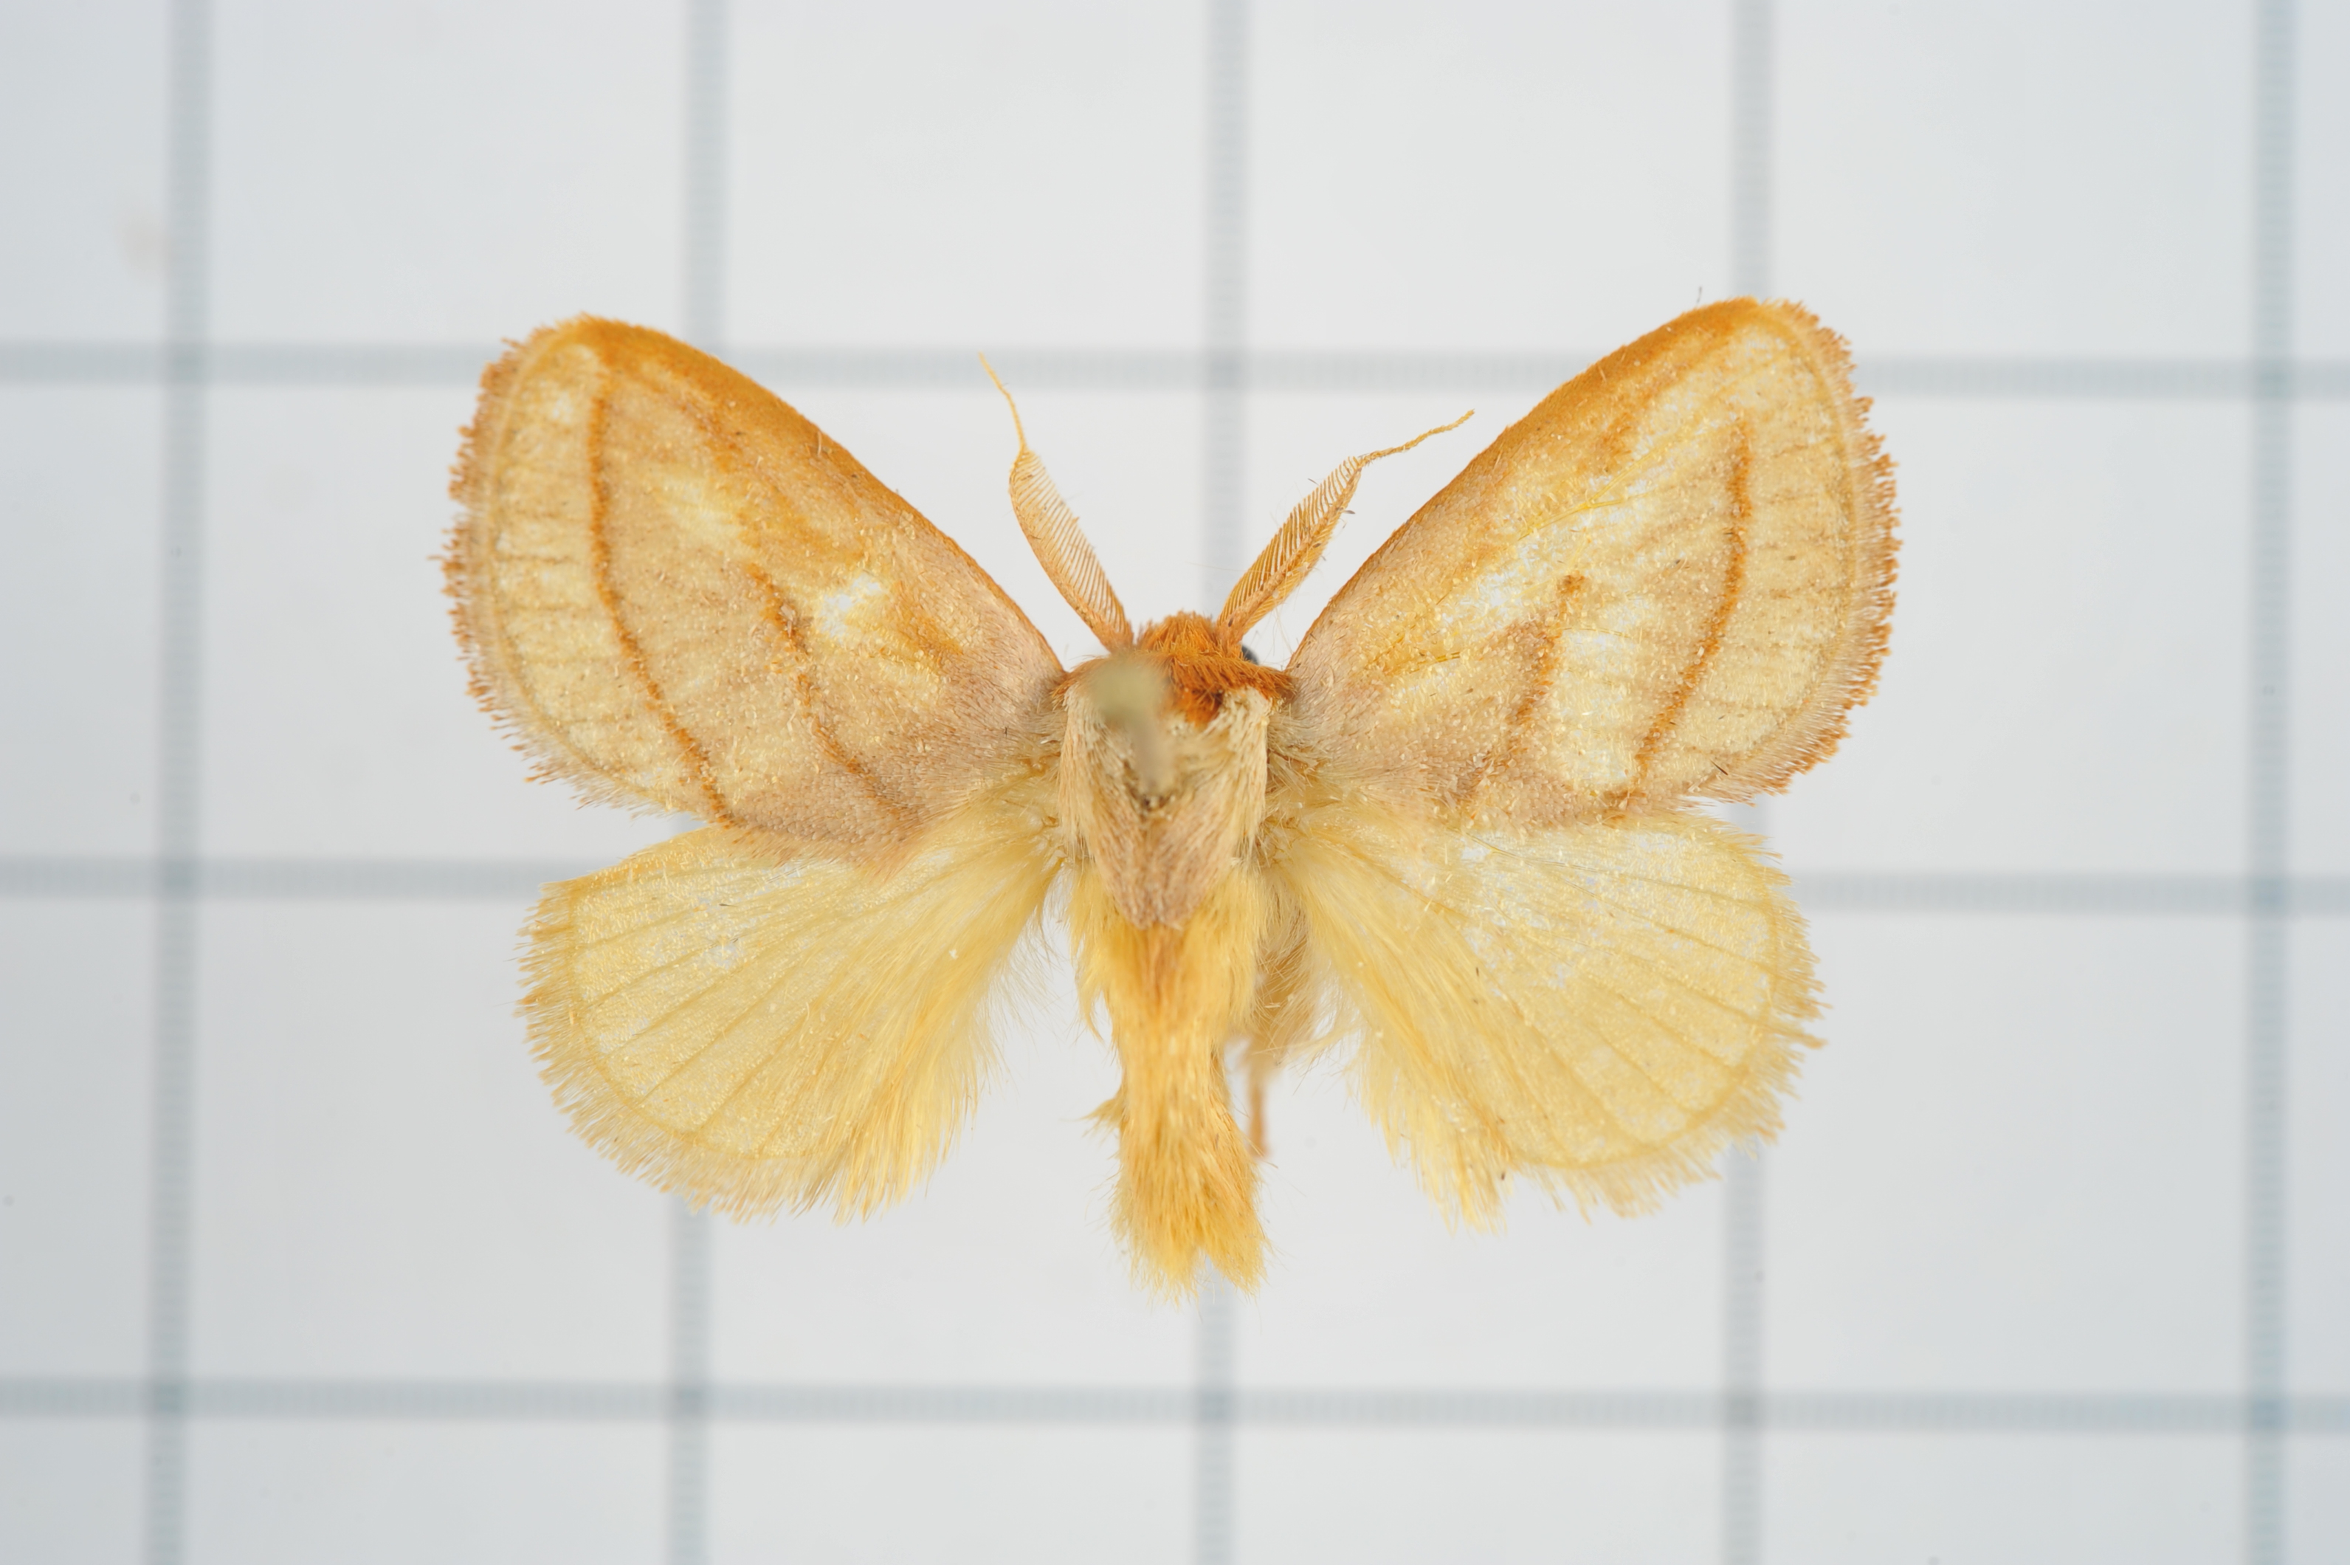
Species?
Cania heppneri
